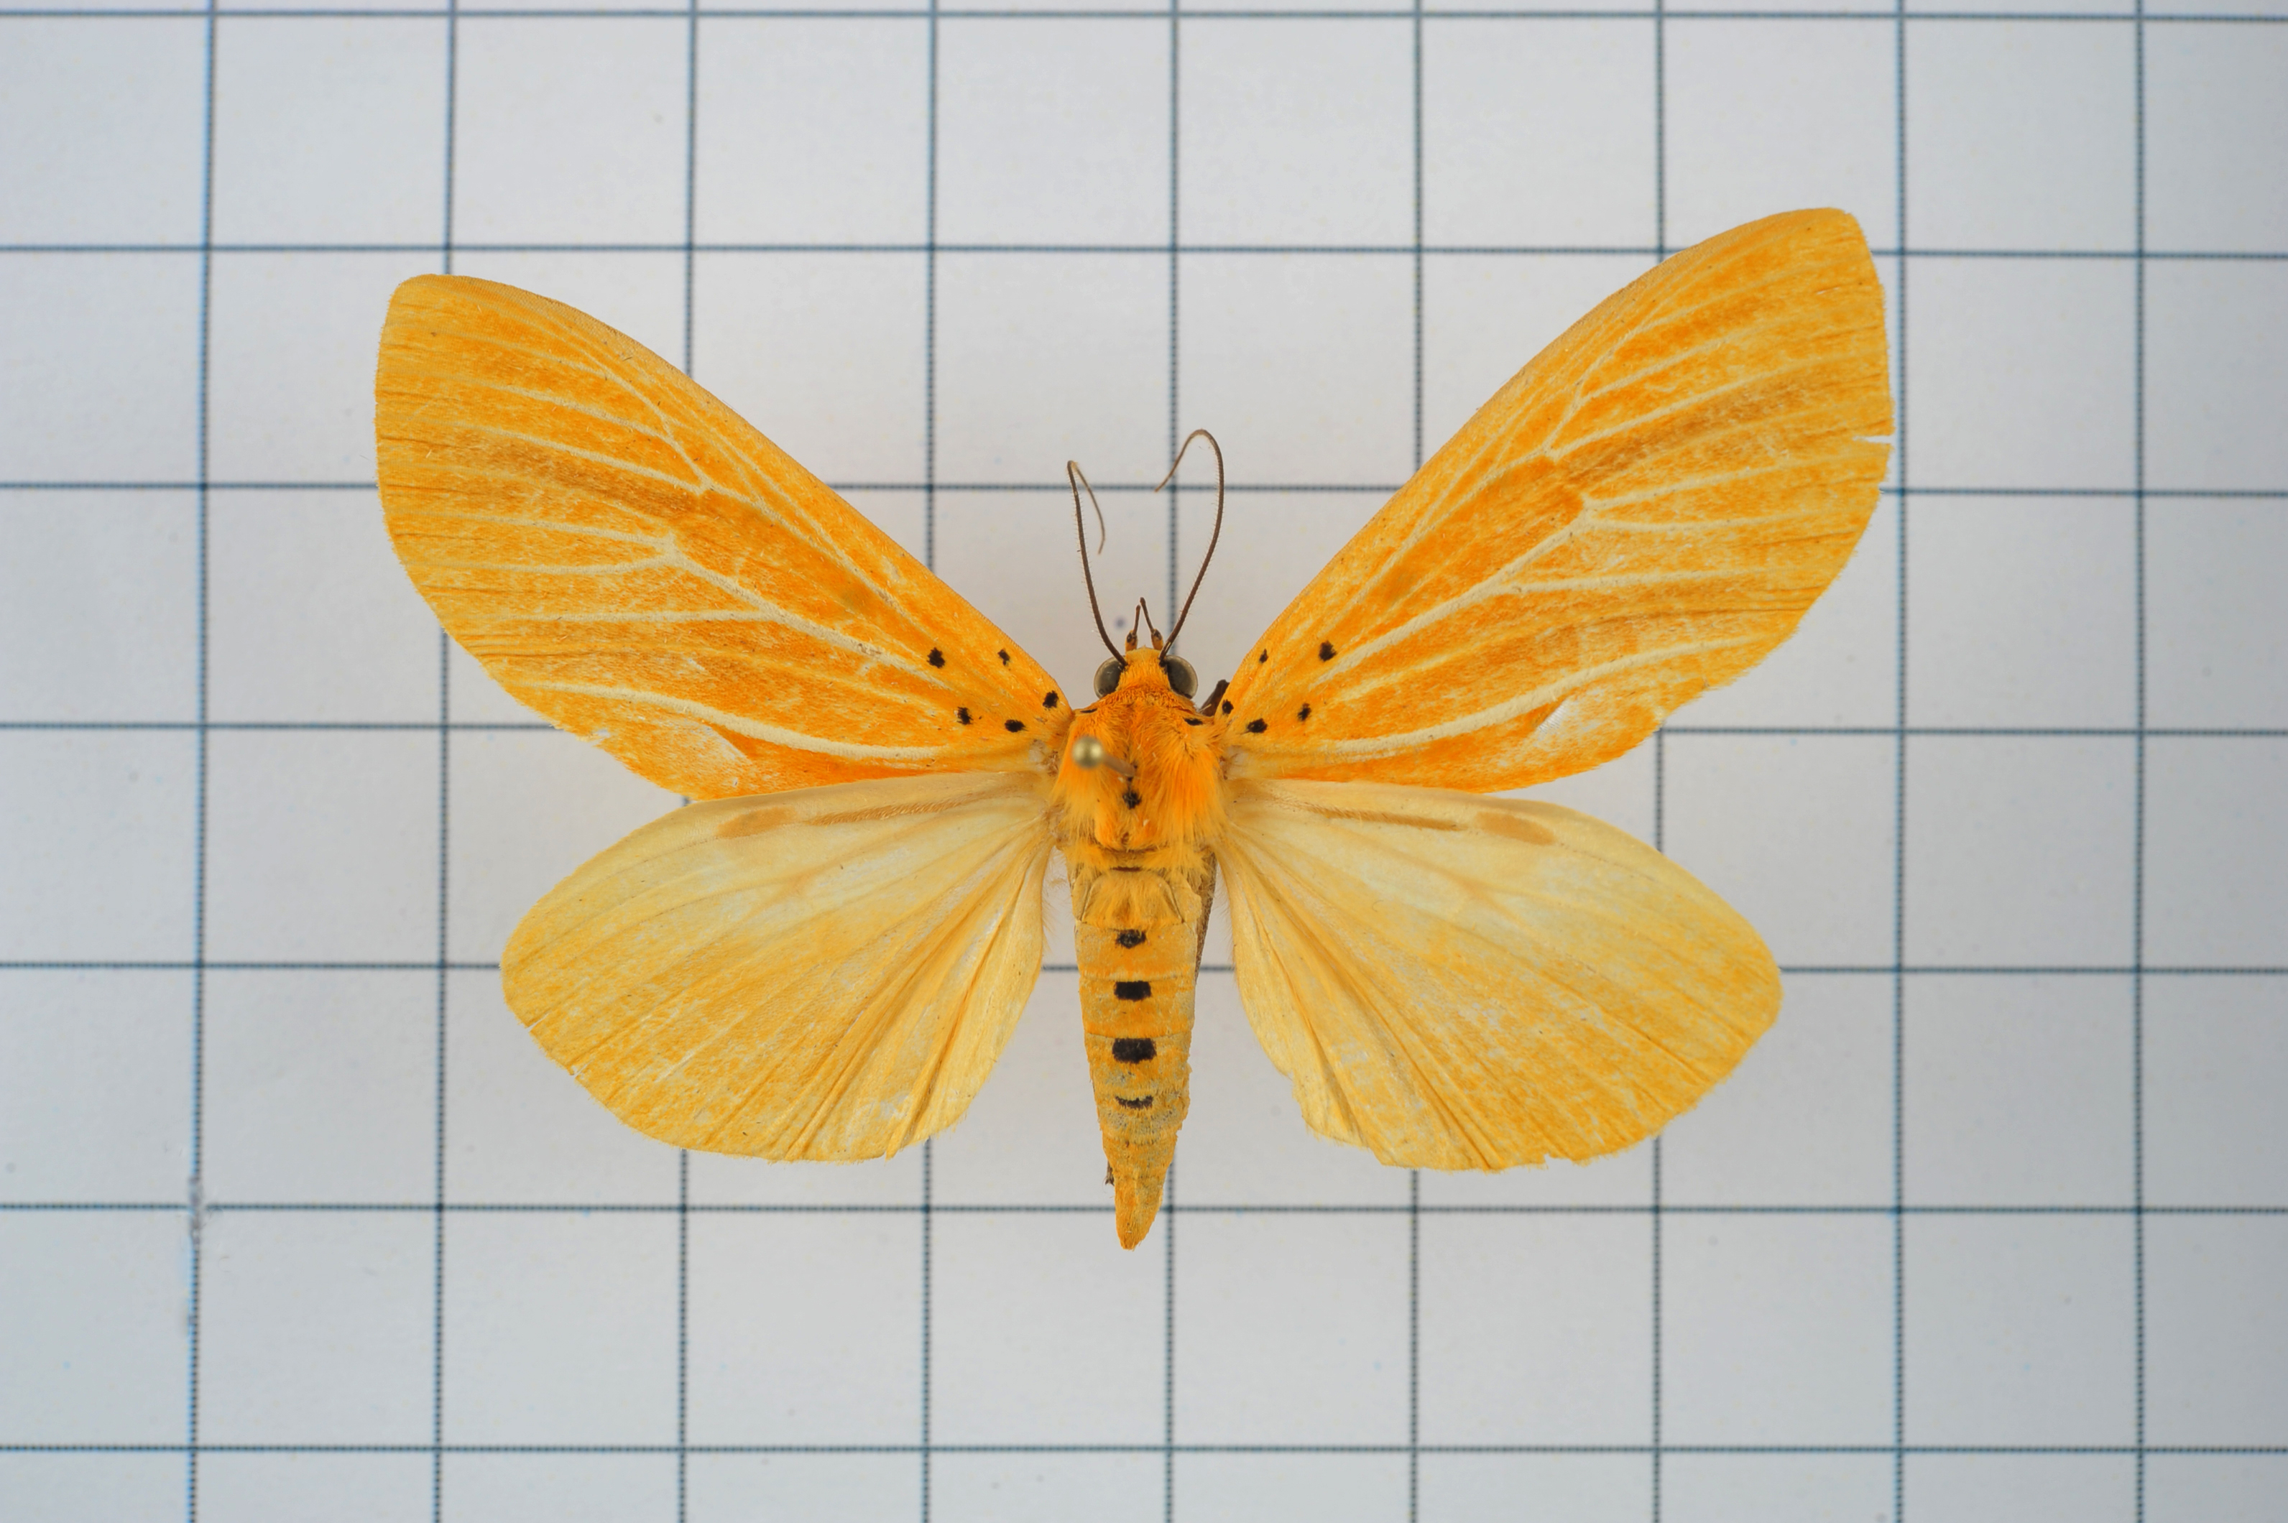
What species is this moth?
Asota egens confinis
